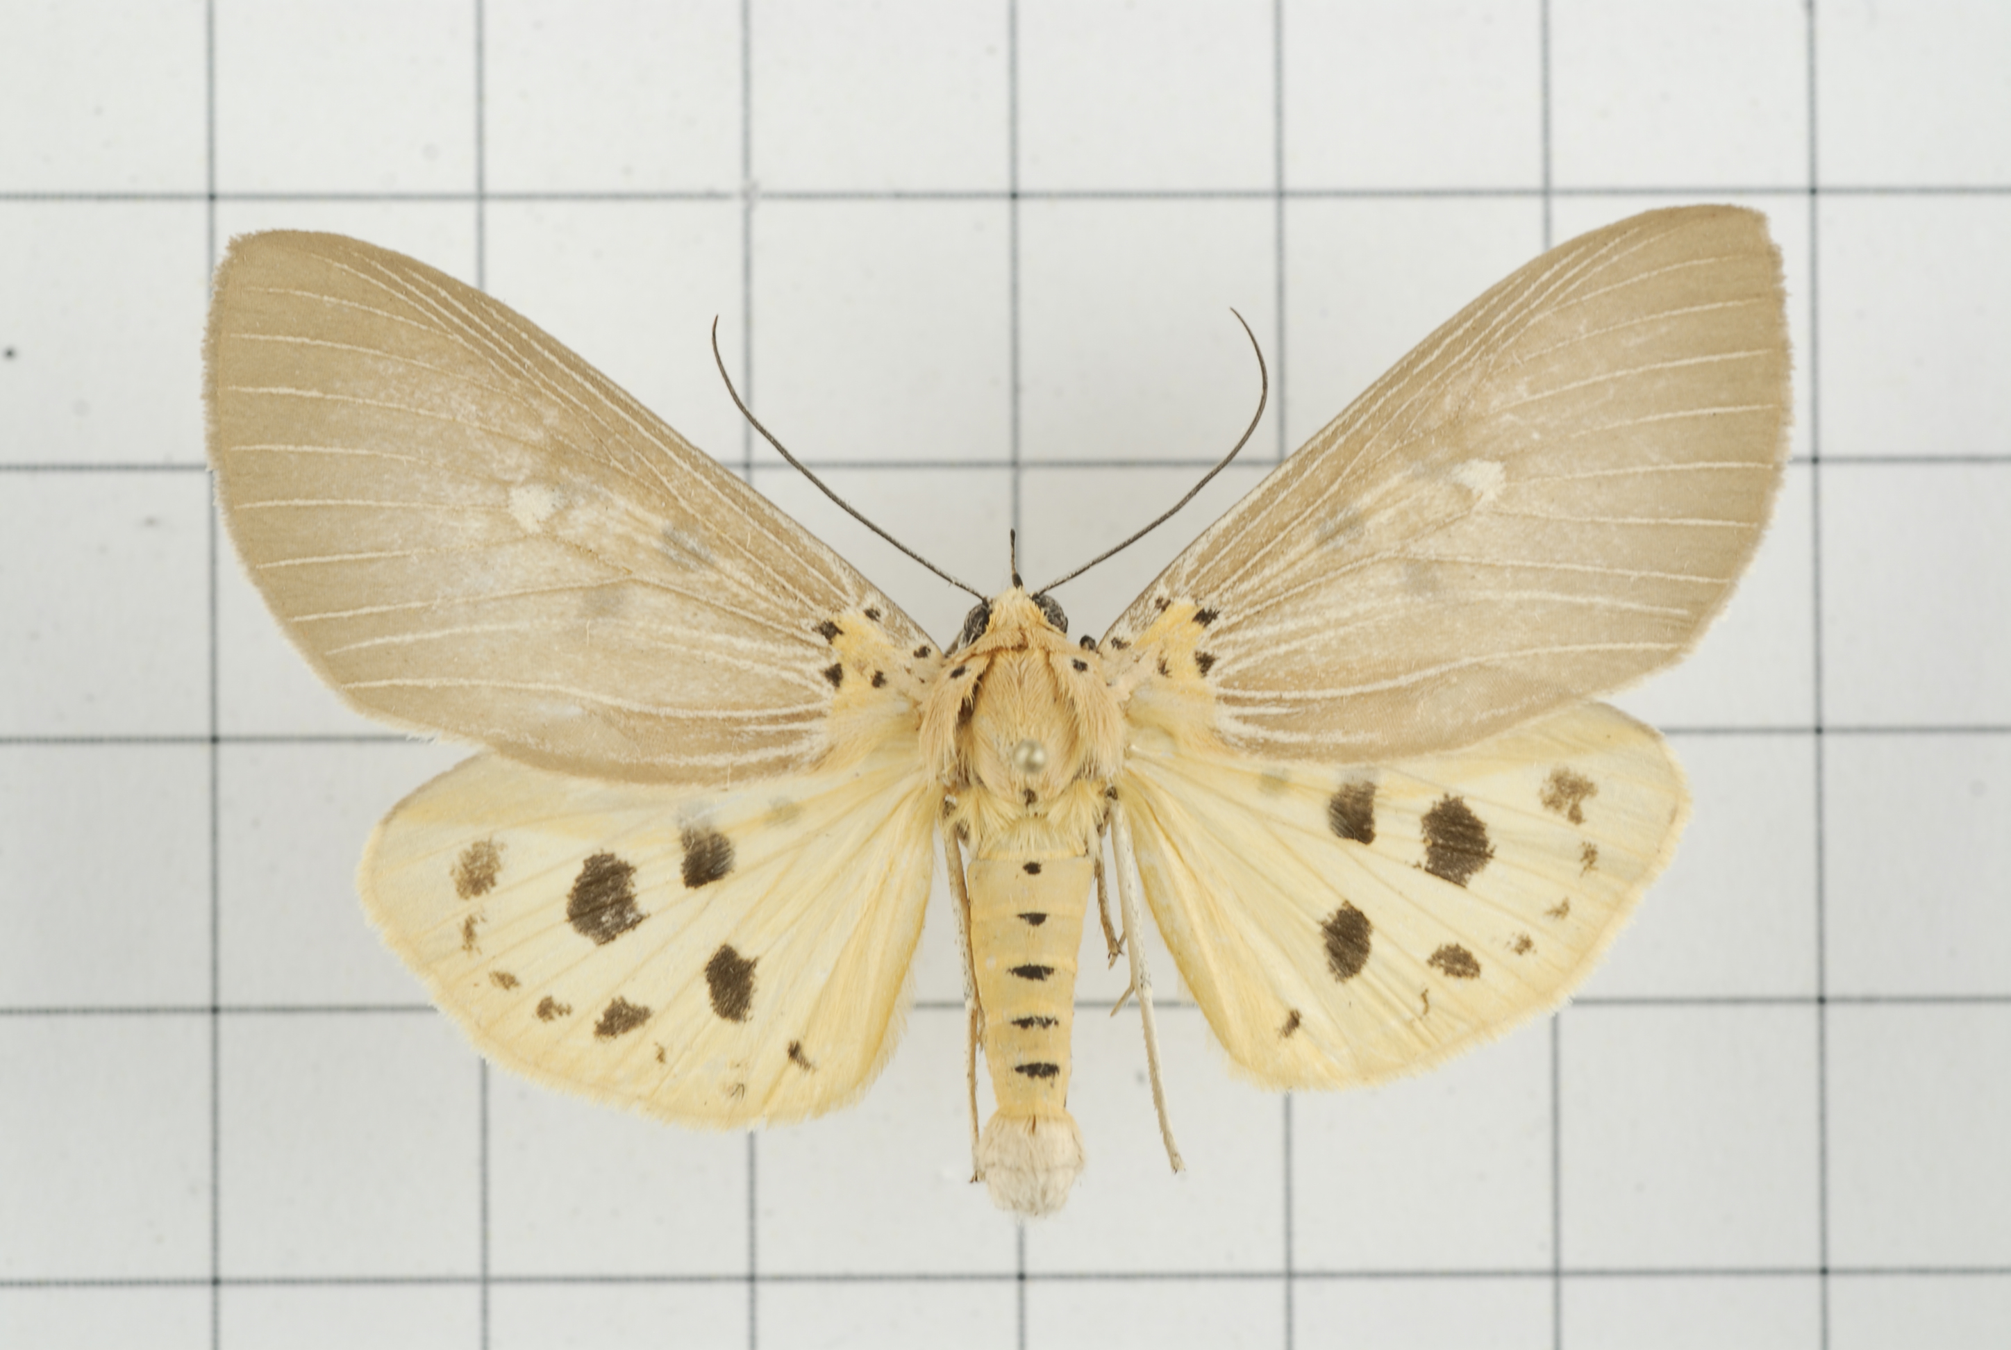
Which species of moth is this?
Asota caricae
